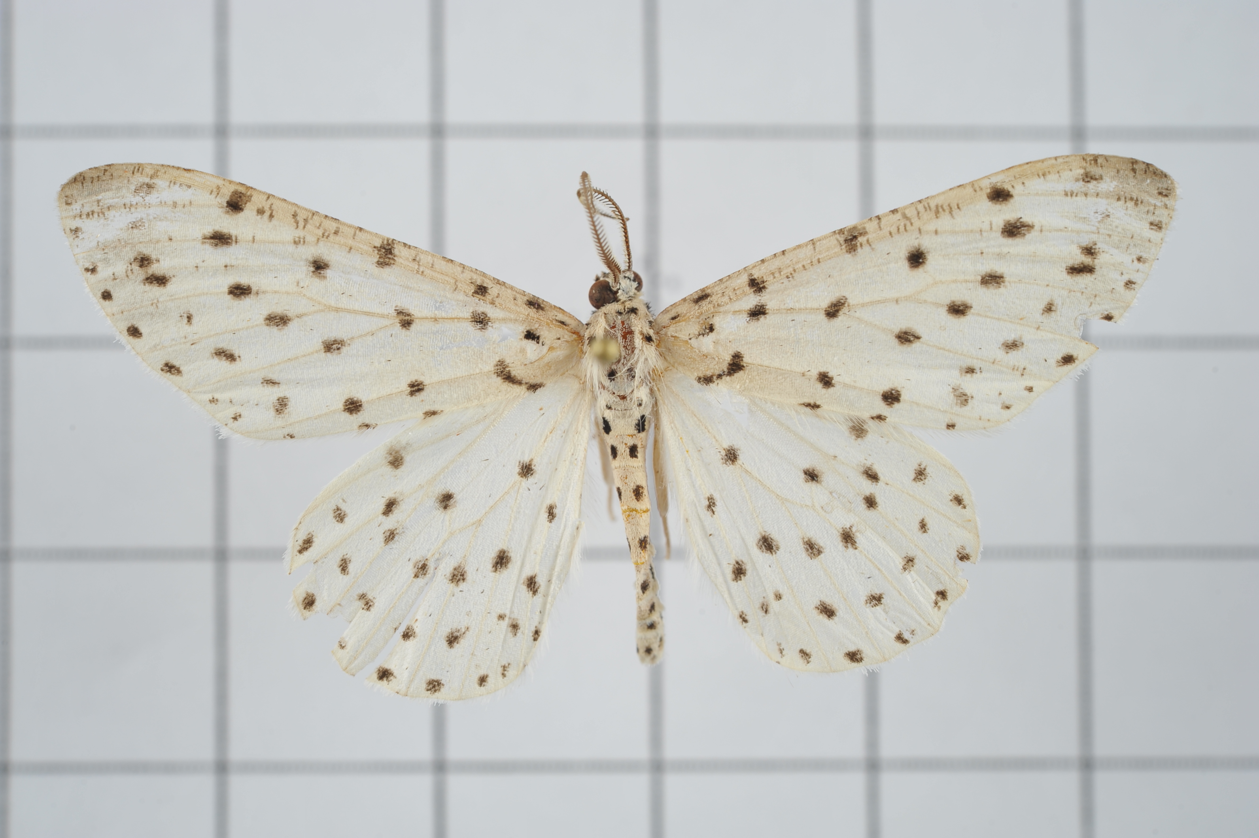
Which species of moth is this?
Xenoplia trivialis
